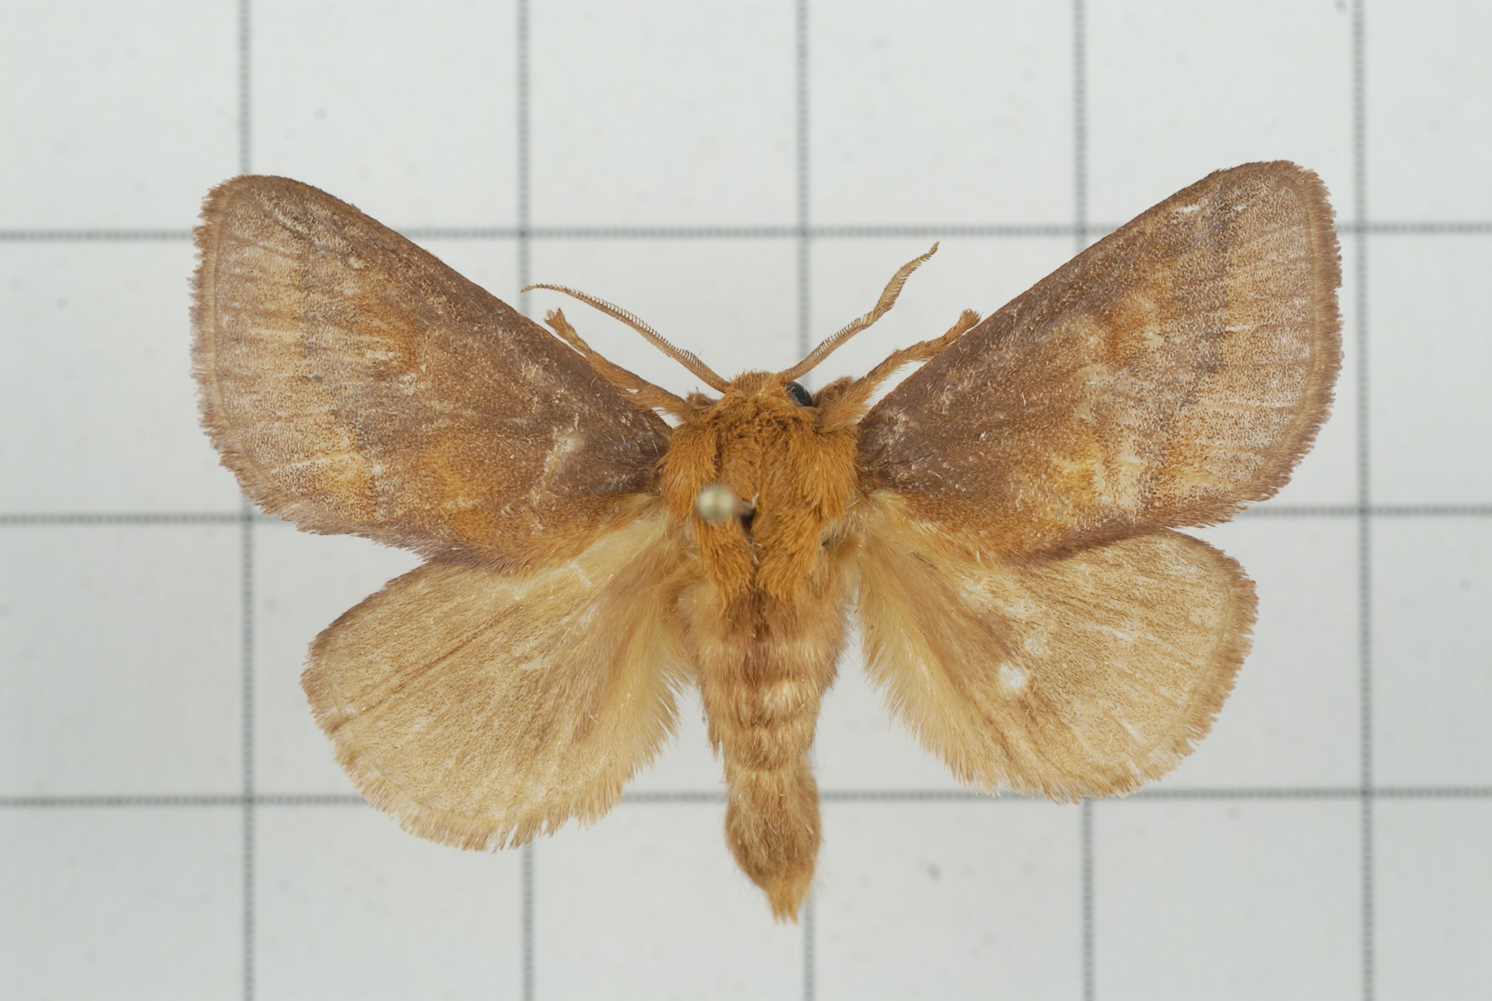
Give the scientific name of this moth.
Narosoideus vulpina
